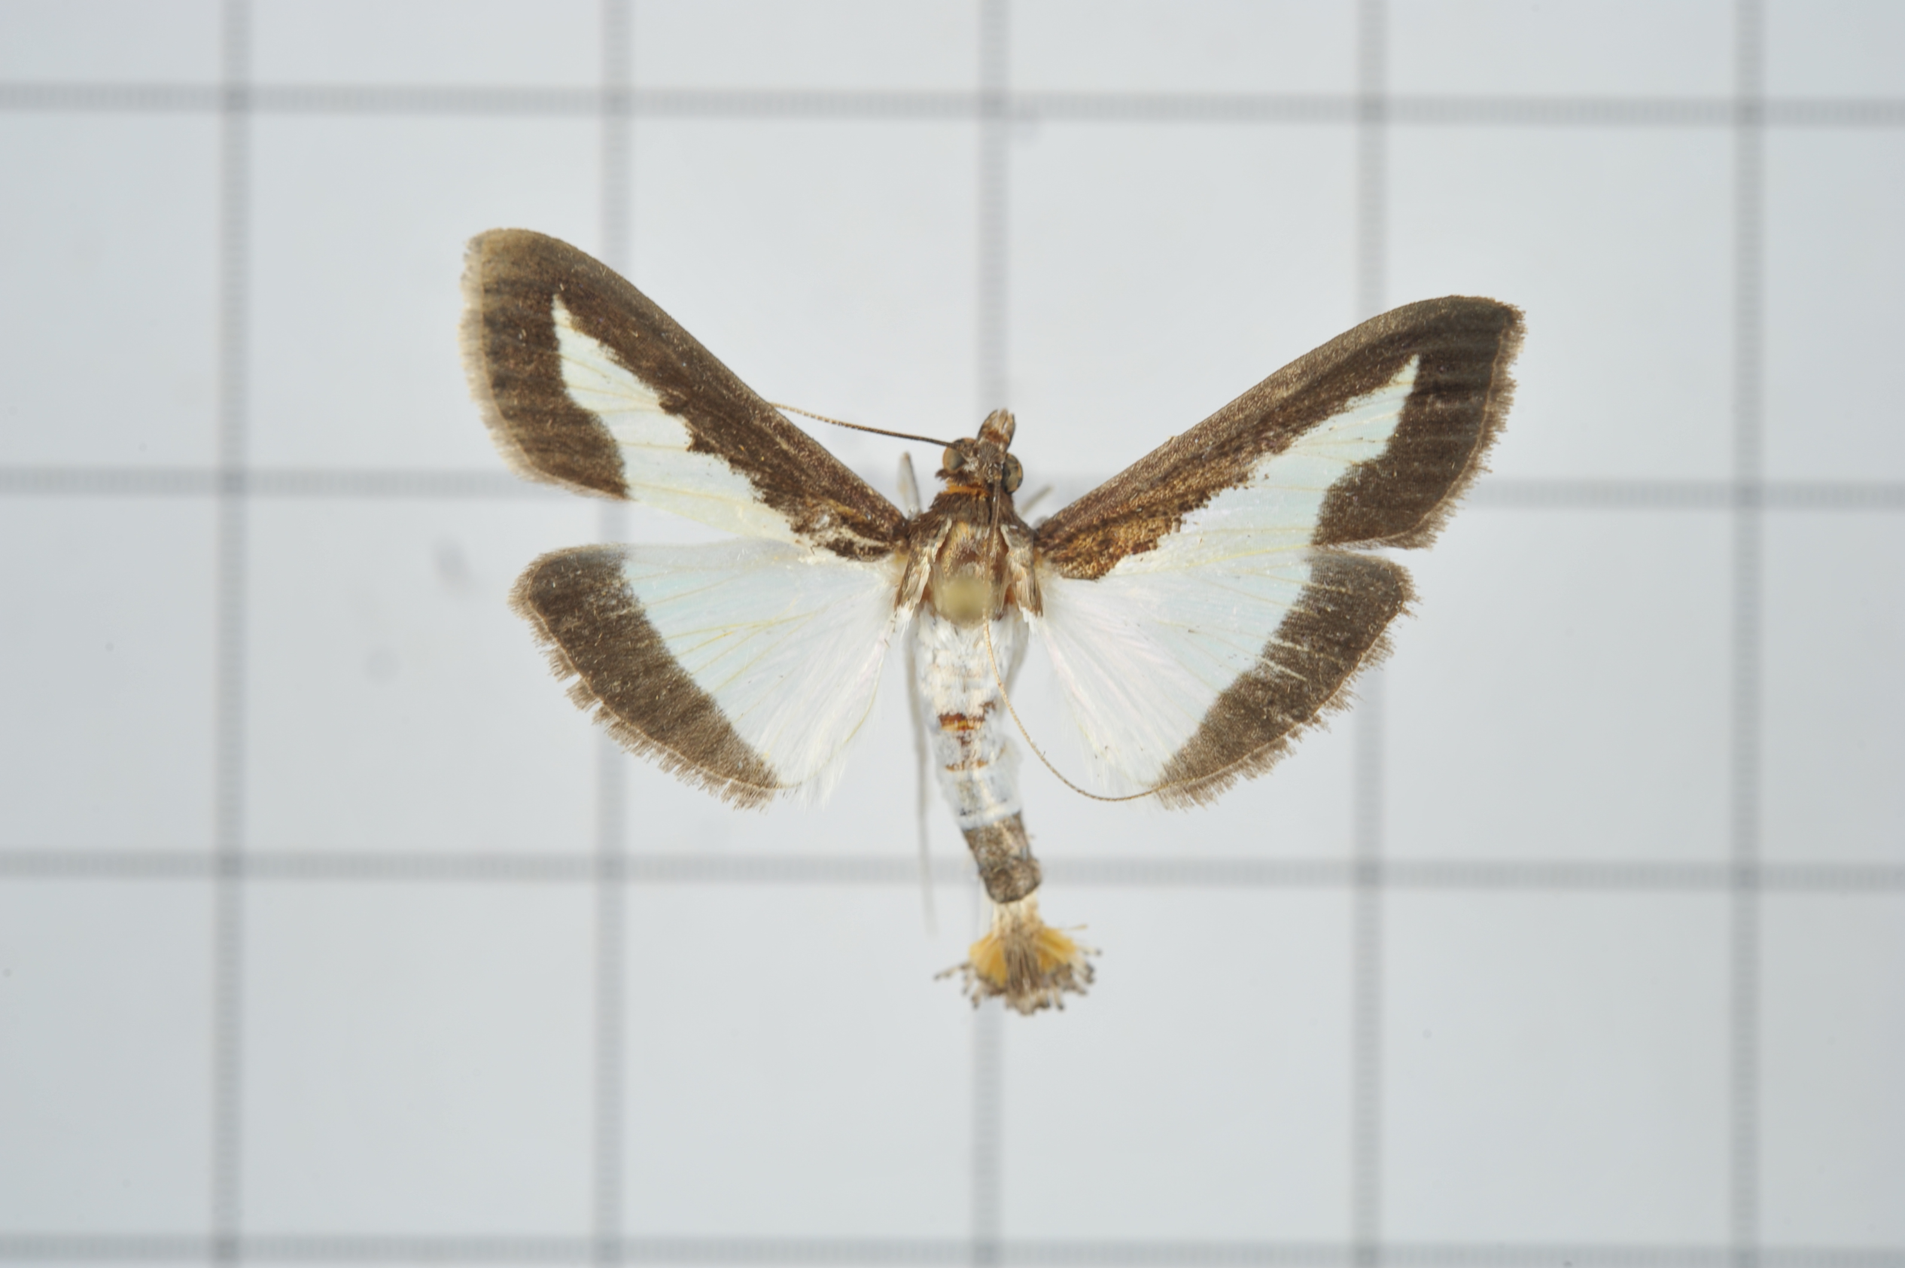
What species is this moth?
Diaphania indica
